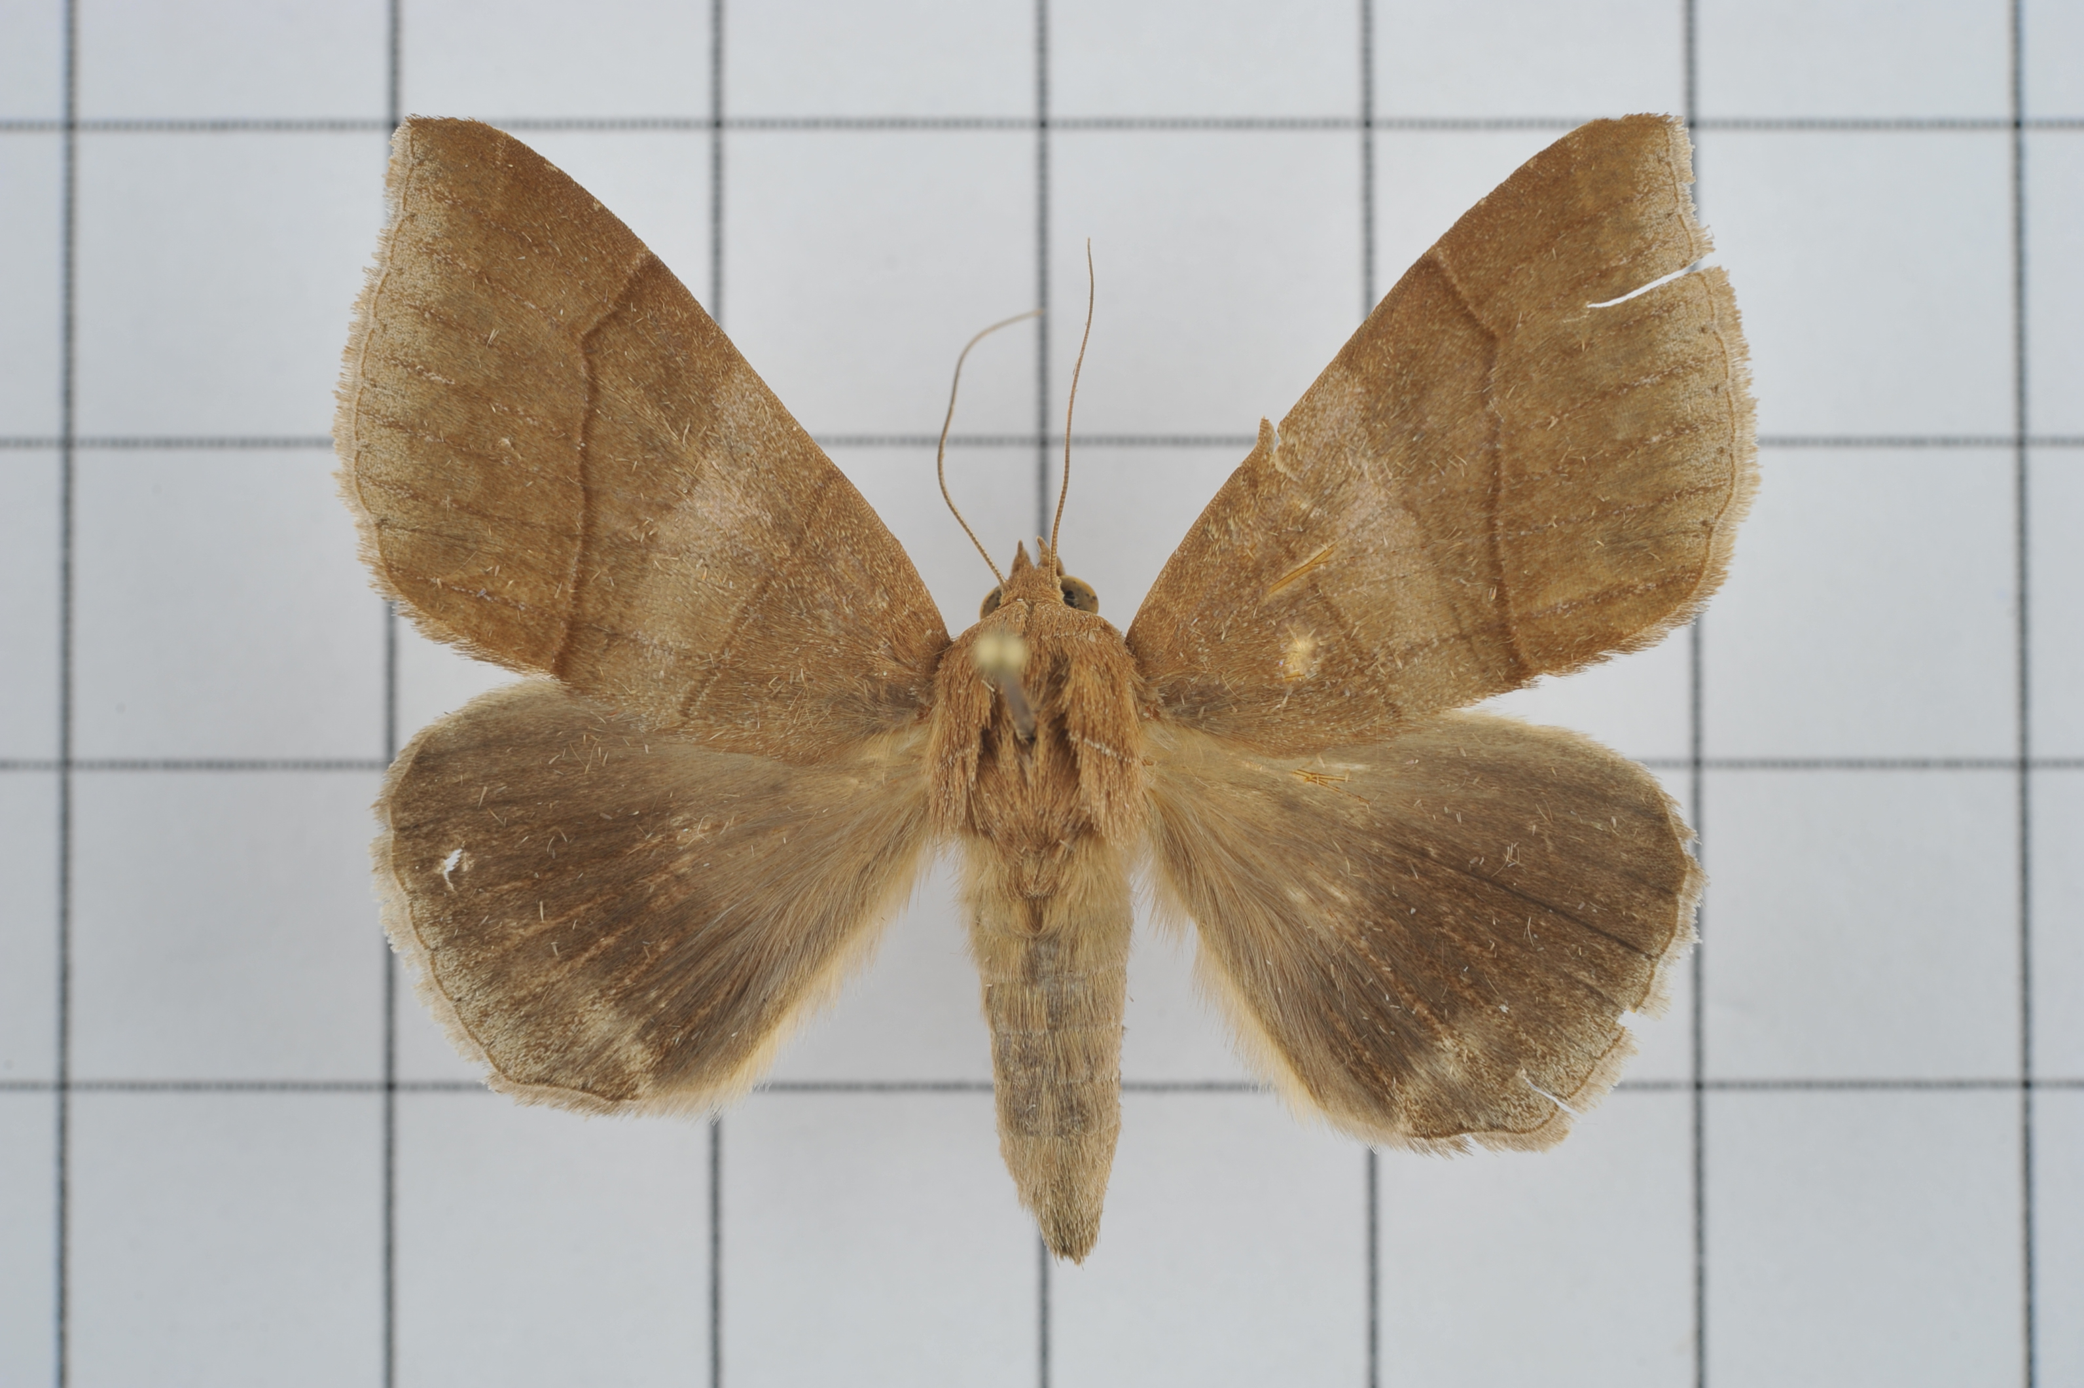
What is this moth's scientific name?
Bastilla absentimacula
